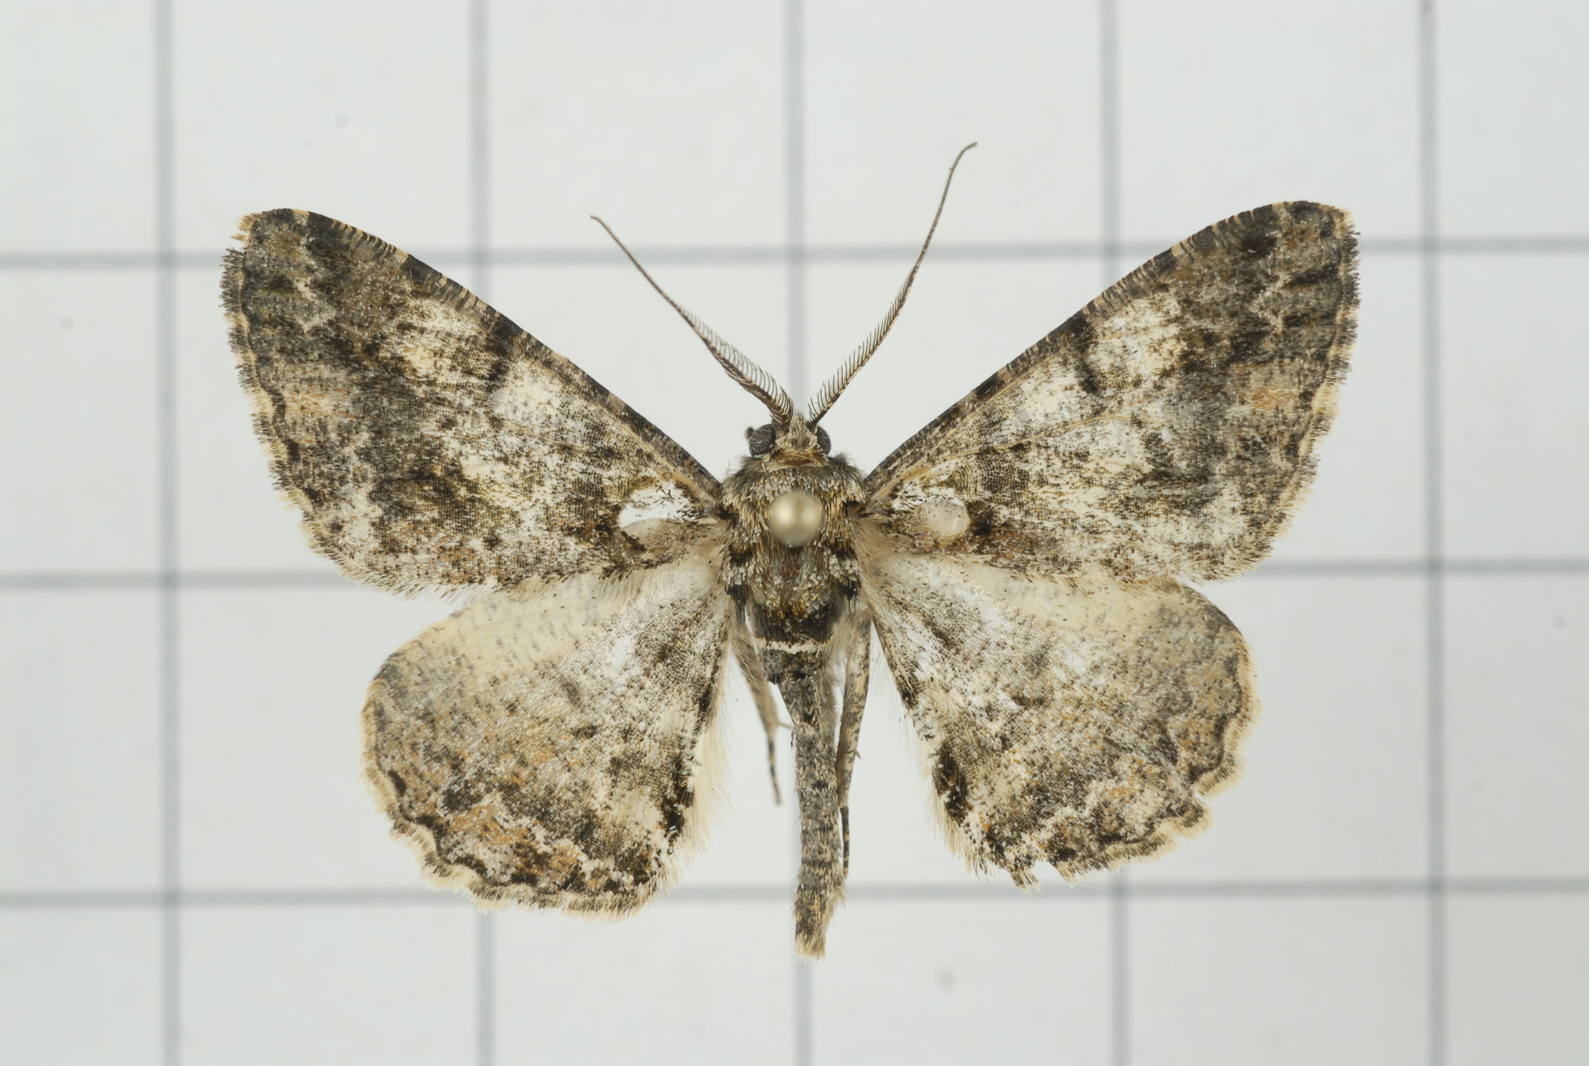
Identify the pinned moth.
Alcis taiwanovariegata
